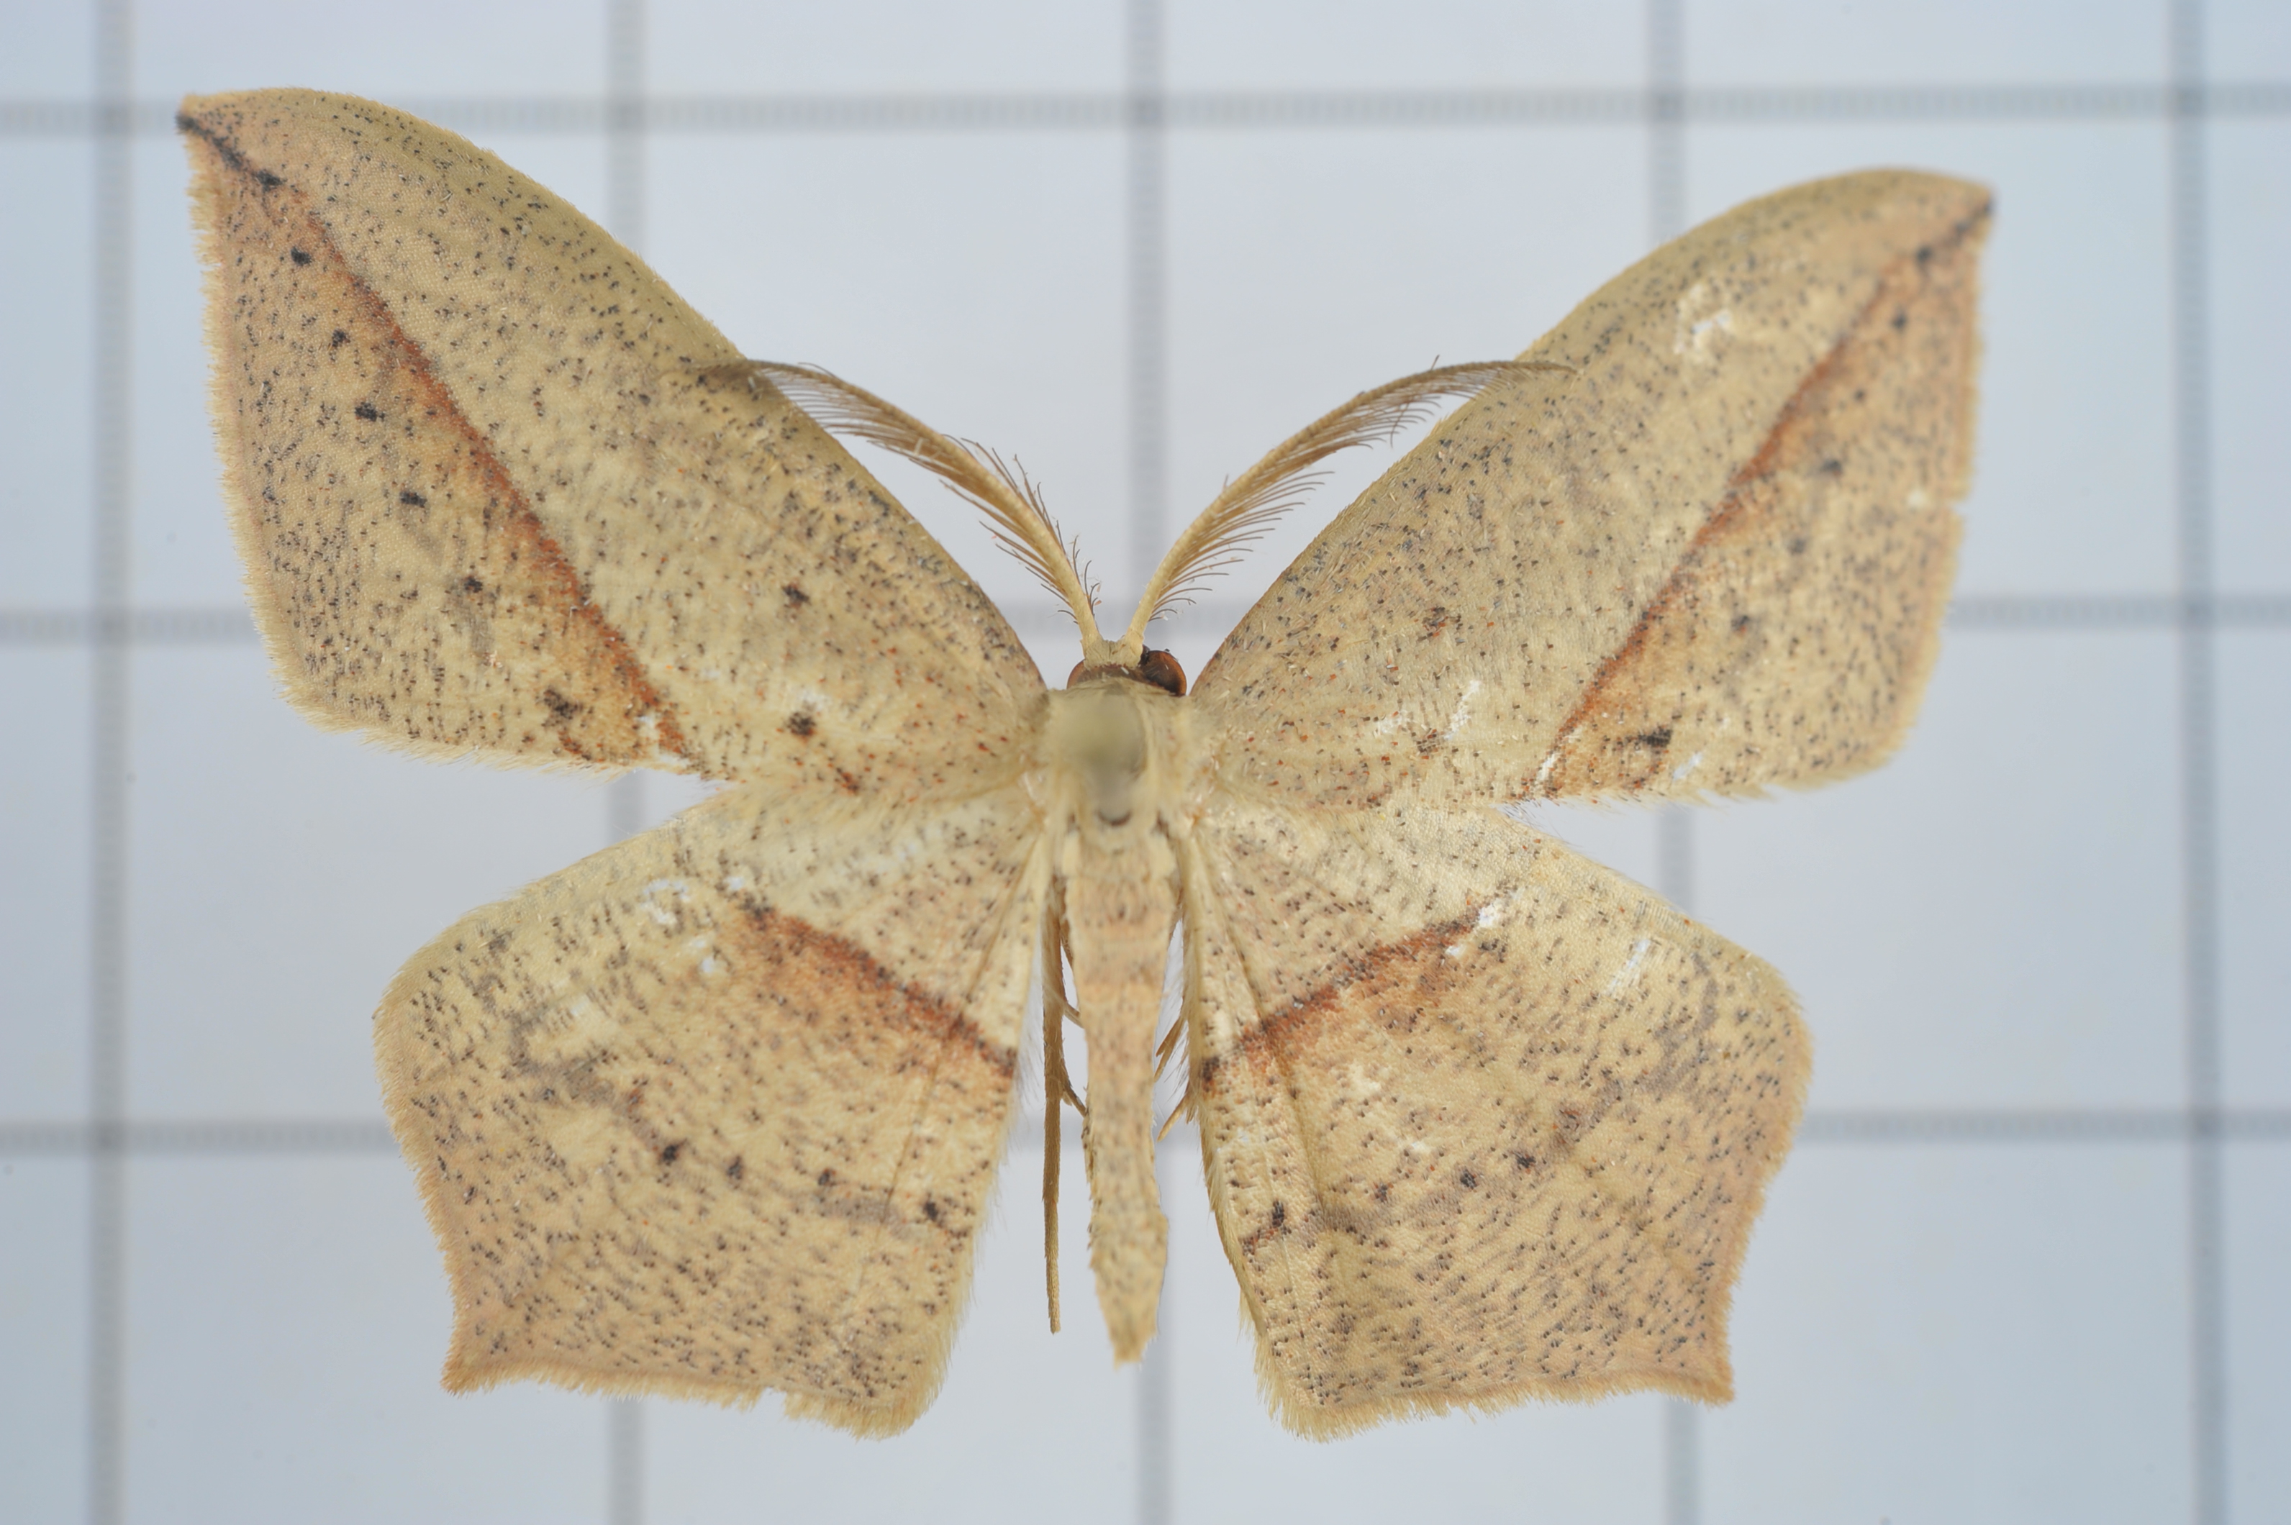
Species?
Timandra stueningi
